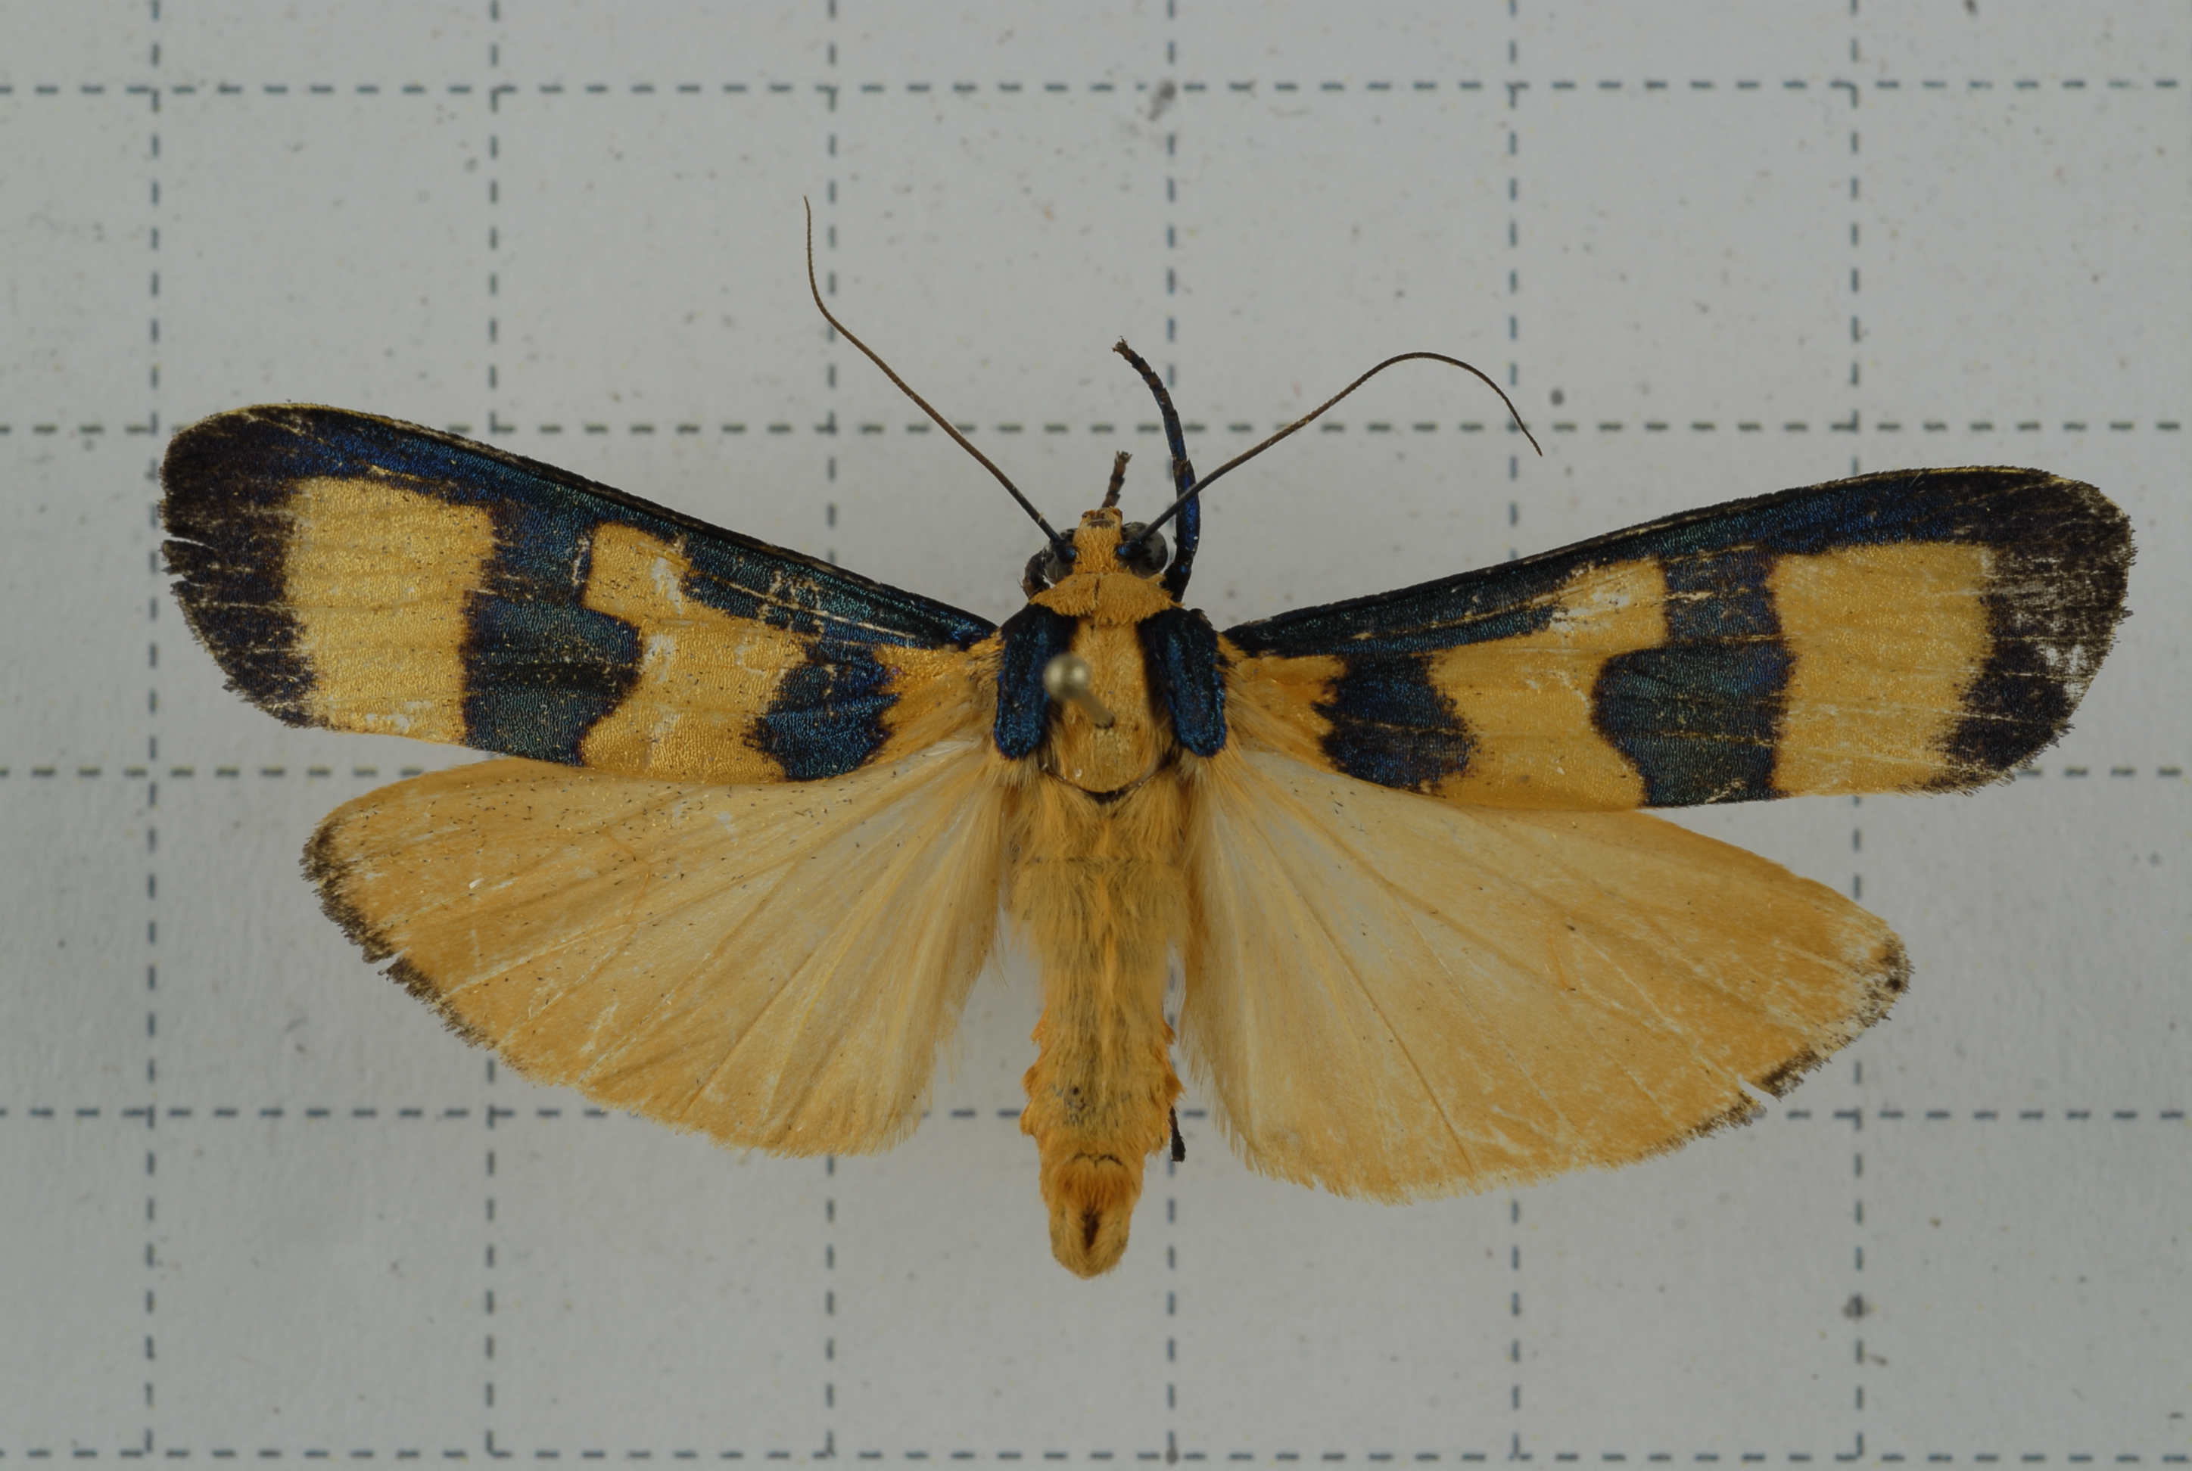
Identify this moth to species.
Chrysaeglia magnifica
